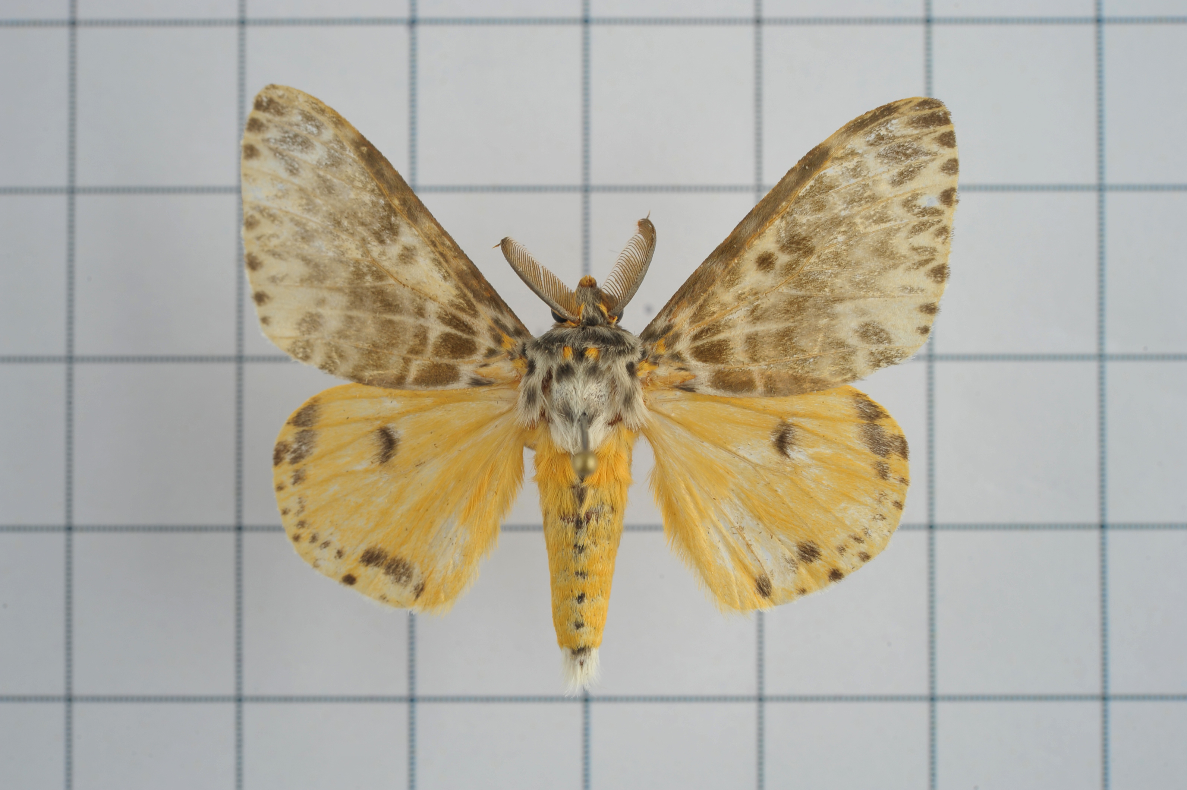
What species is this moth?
Lymantria mathura subpallida
